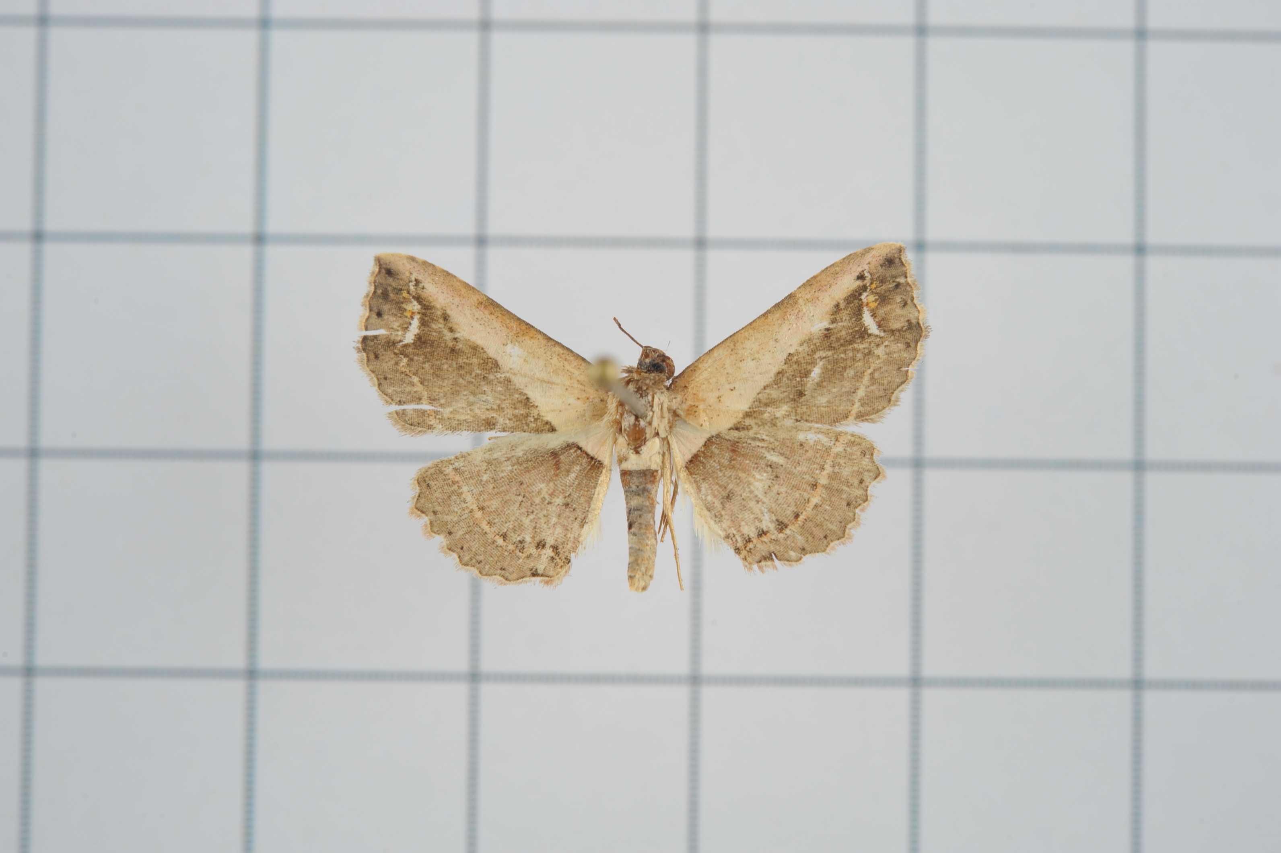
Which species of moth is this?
Lophoruza lunifera
